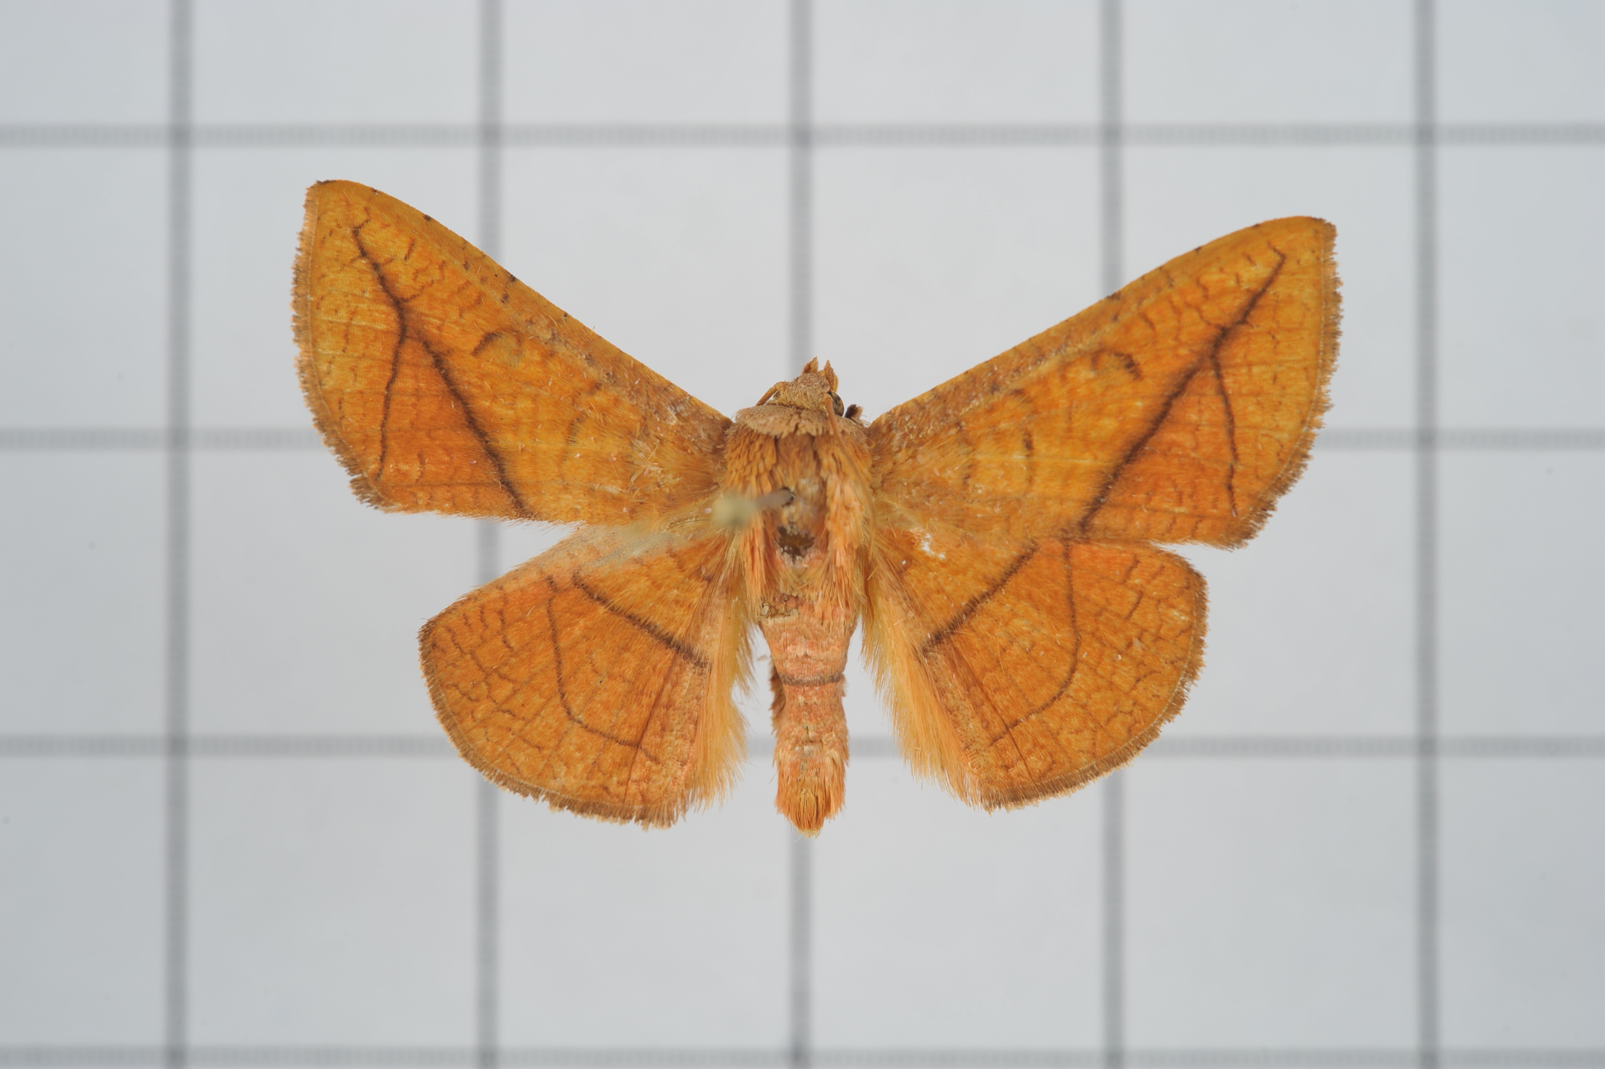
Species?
Sonagara strigipennis
